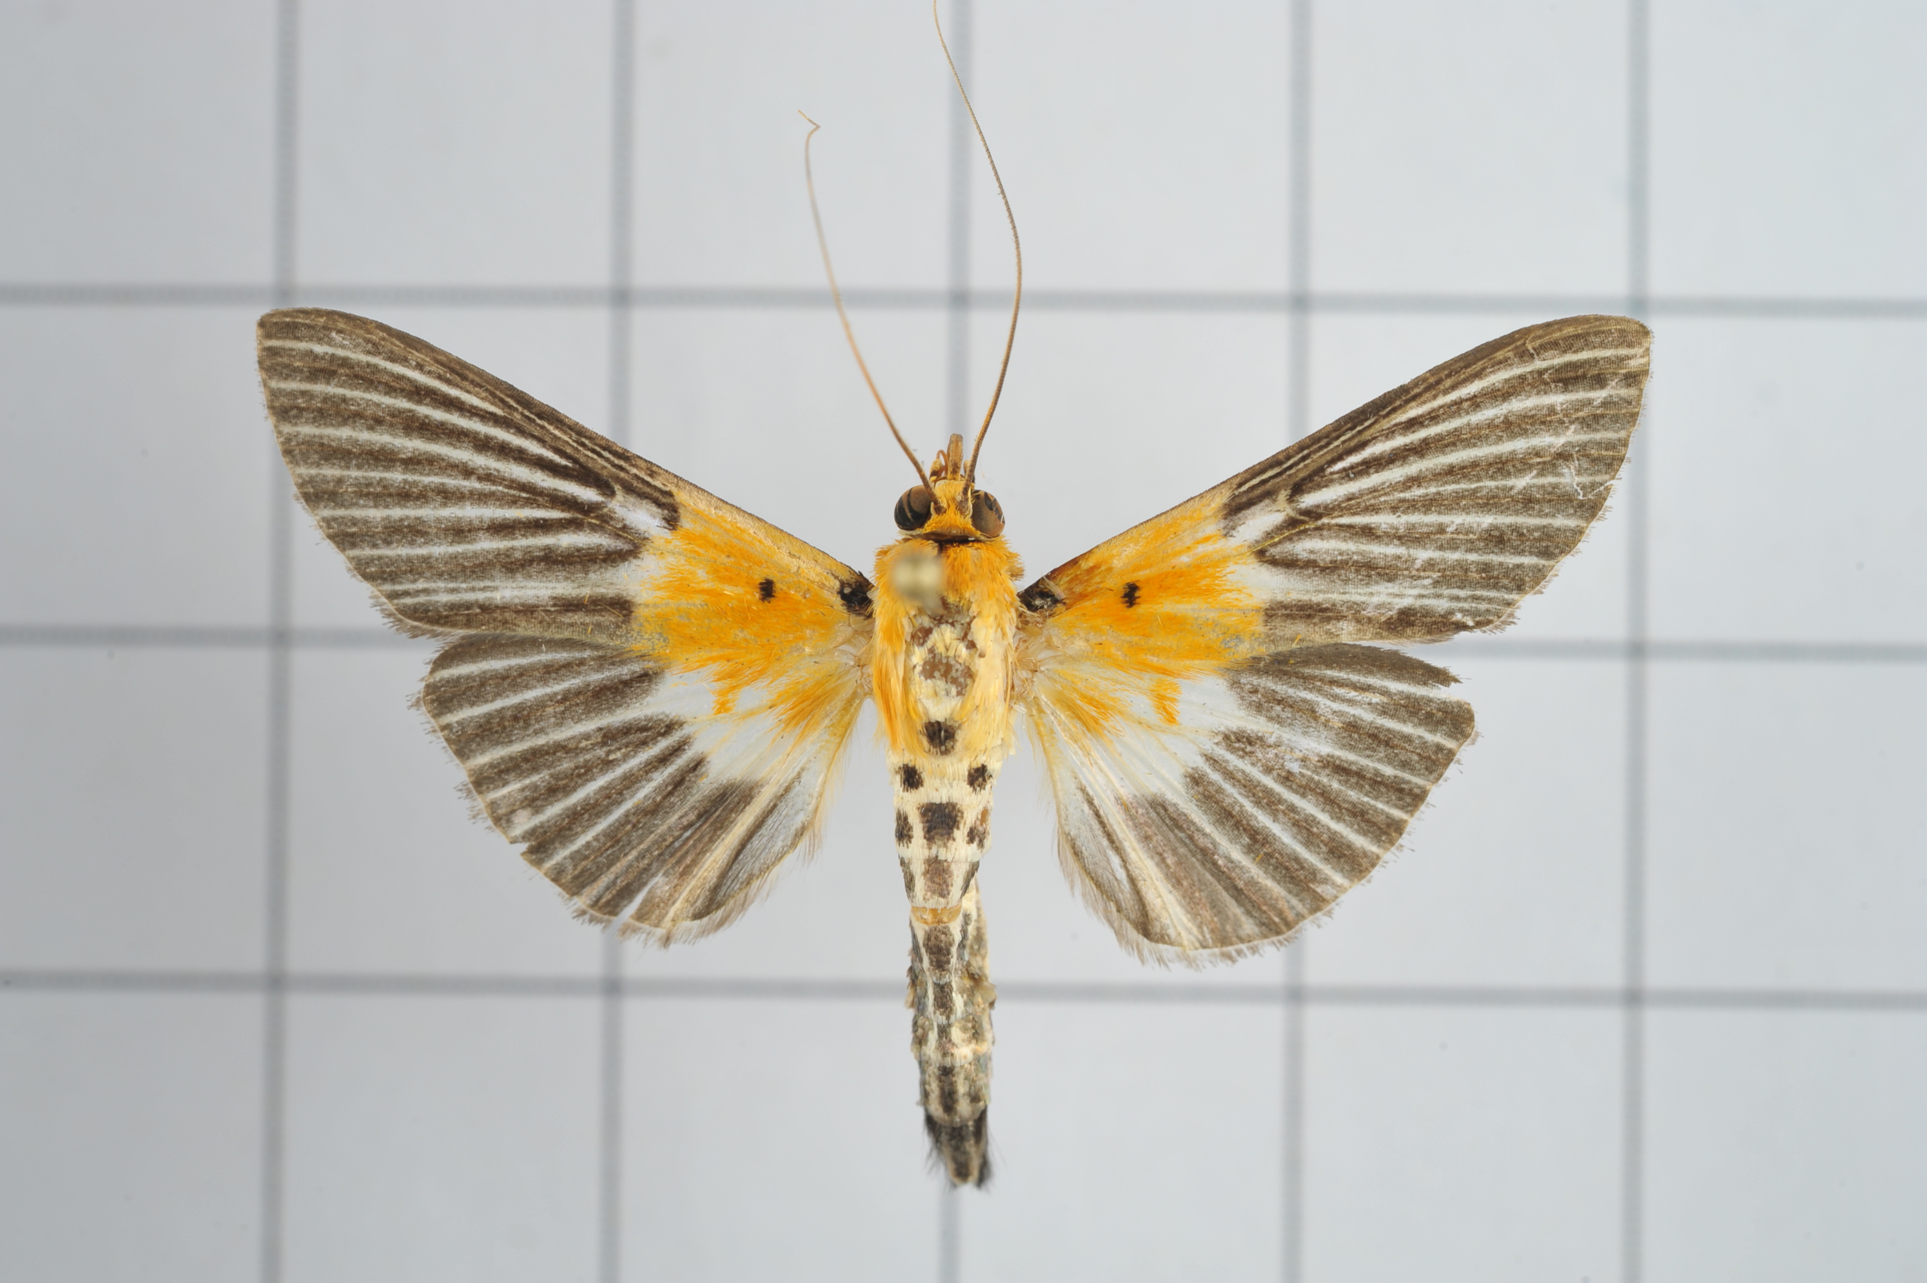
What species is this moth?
Nevrina procopia
